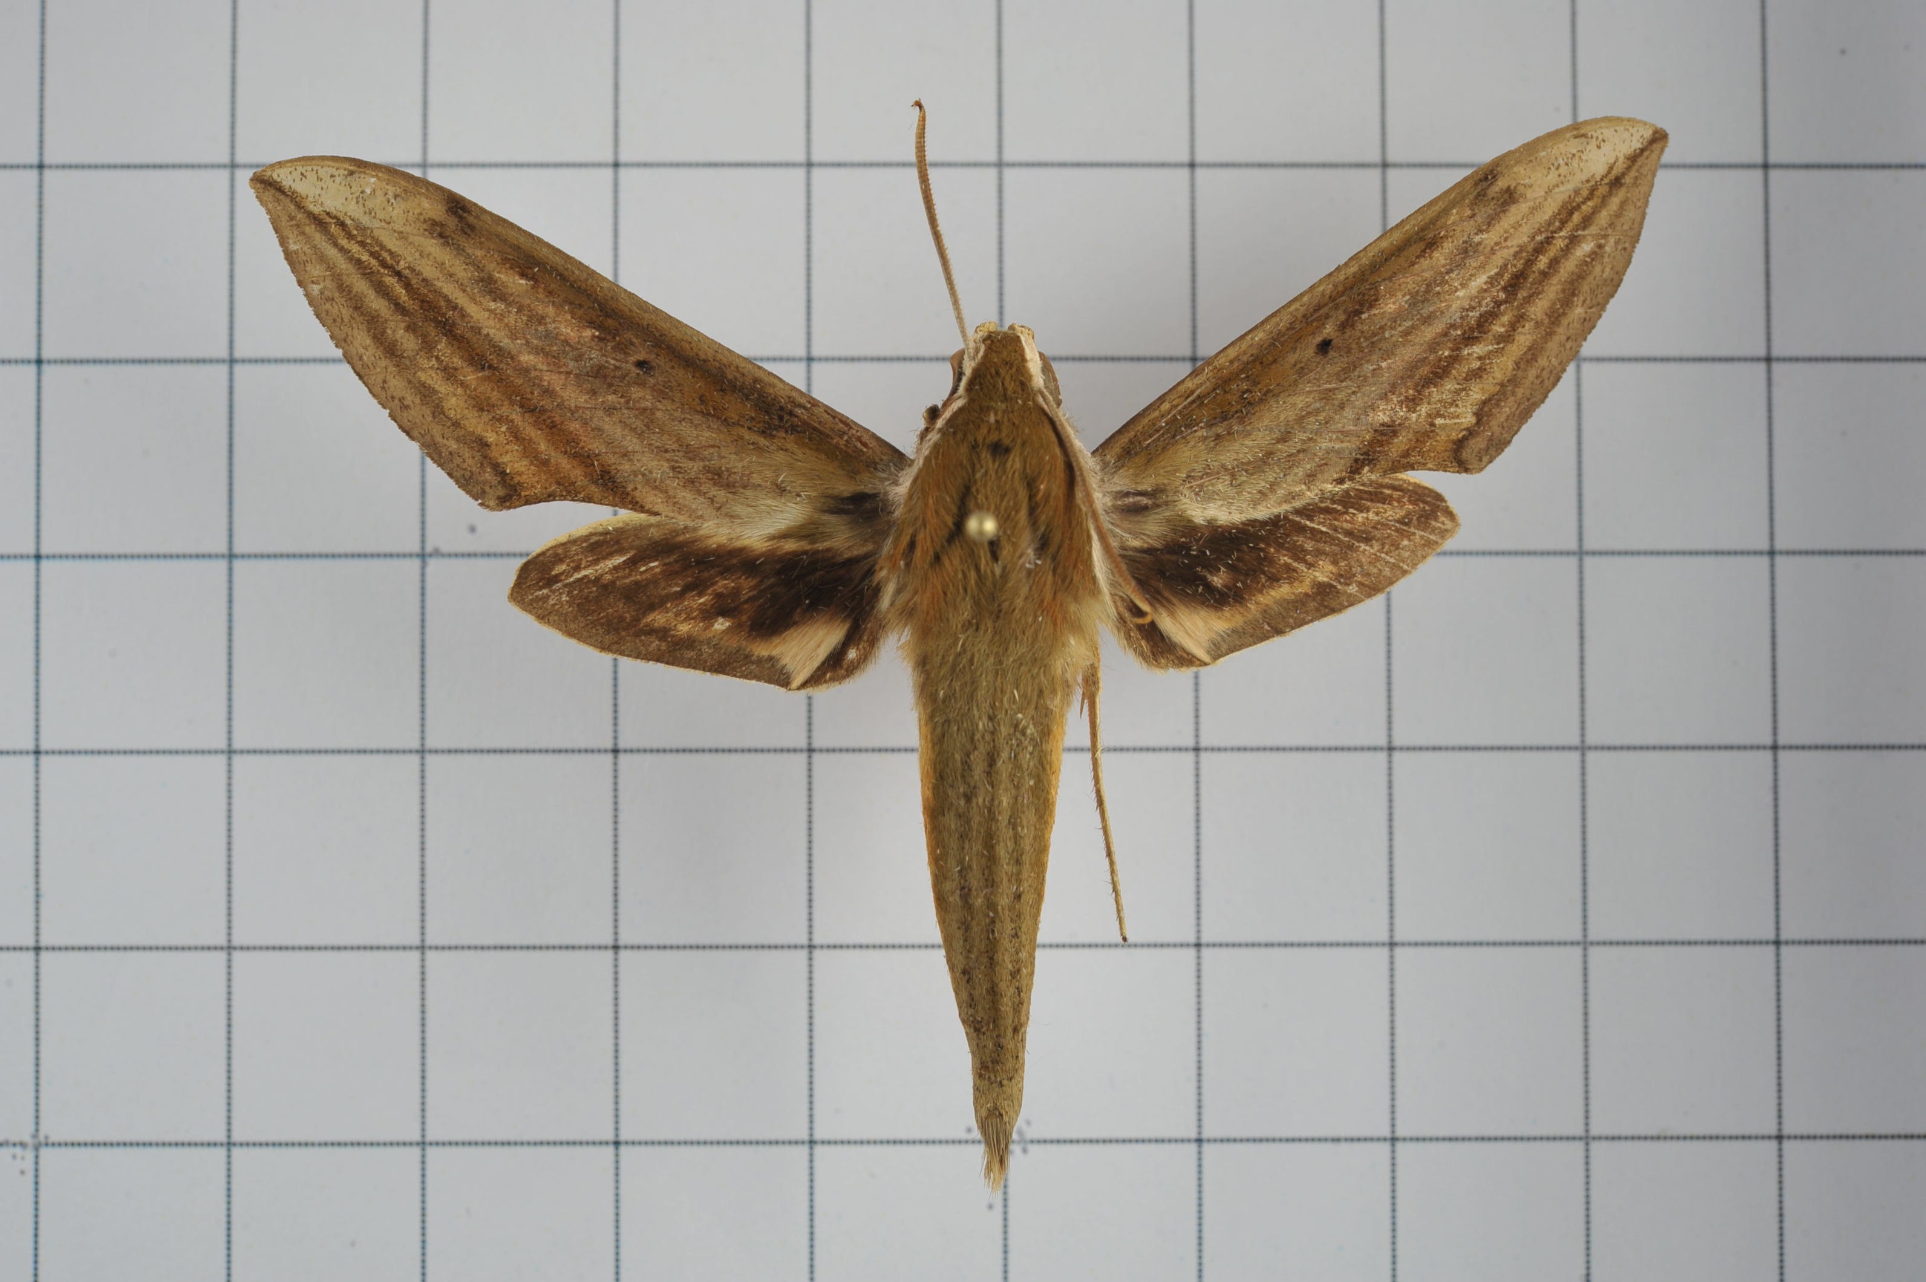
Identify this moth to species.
Cechetra minor
